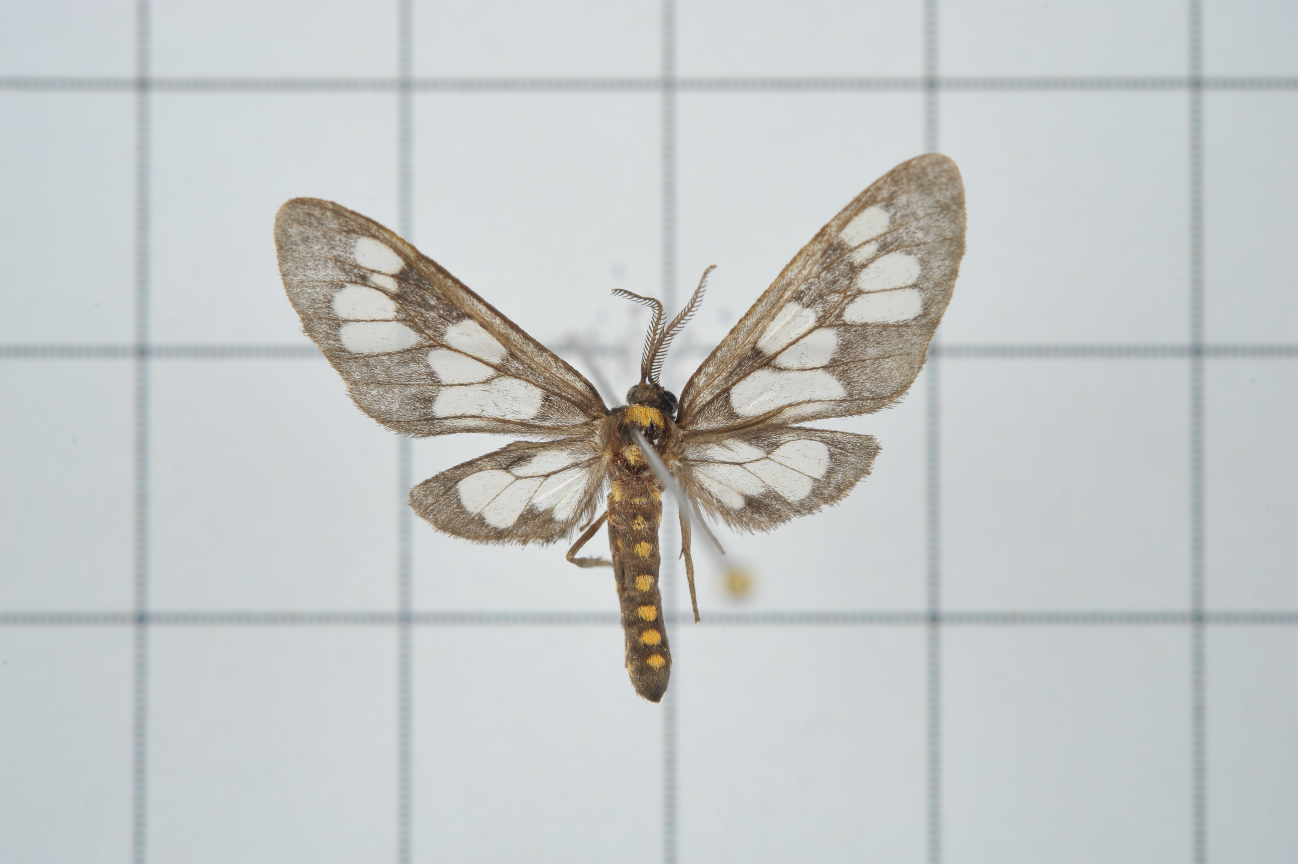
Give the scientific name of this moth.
Eressa confinis finitima
